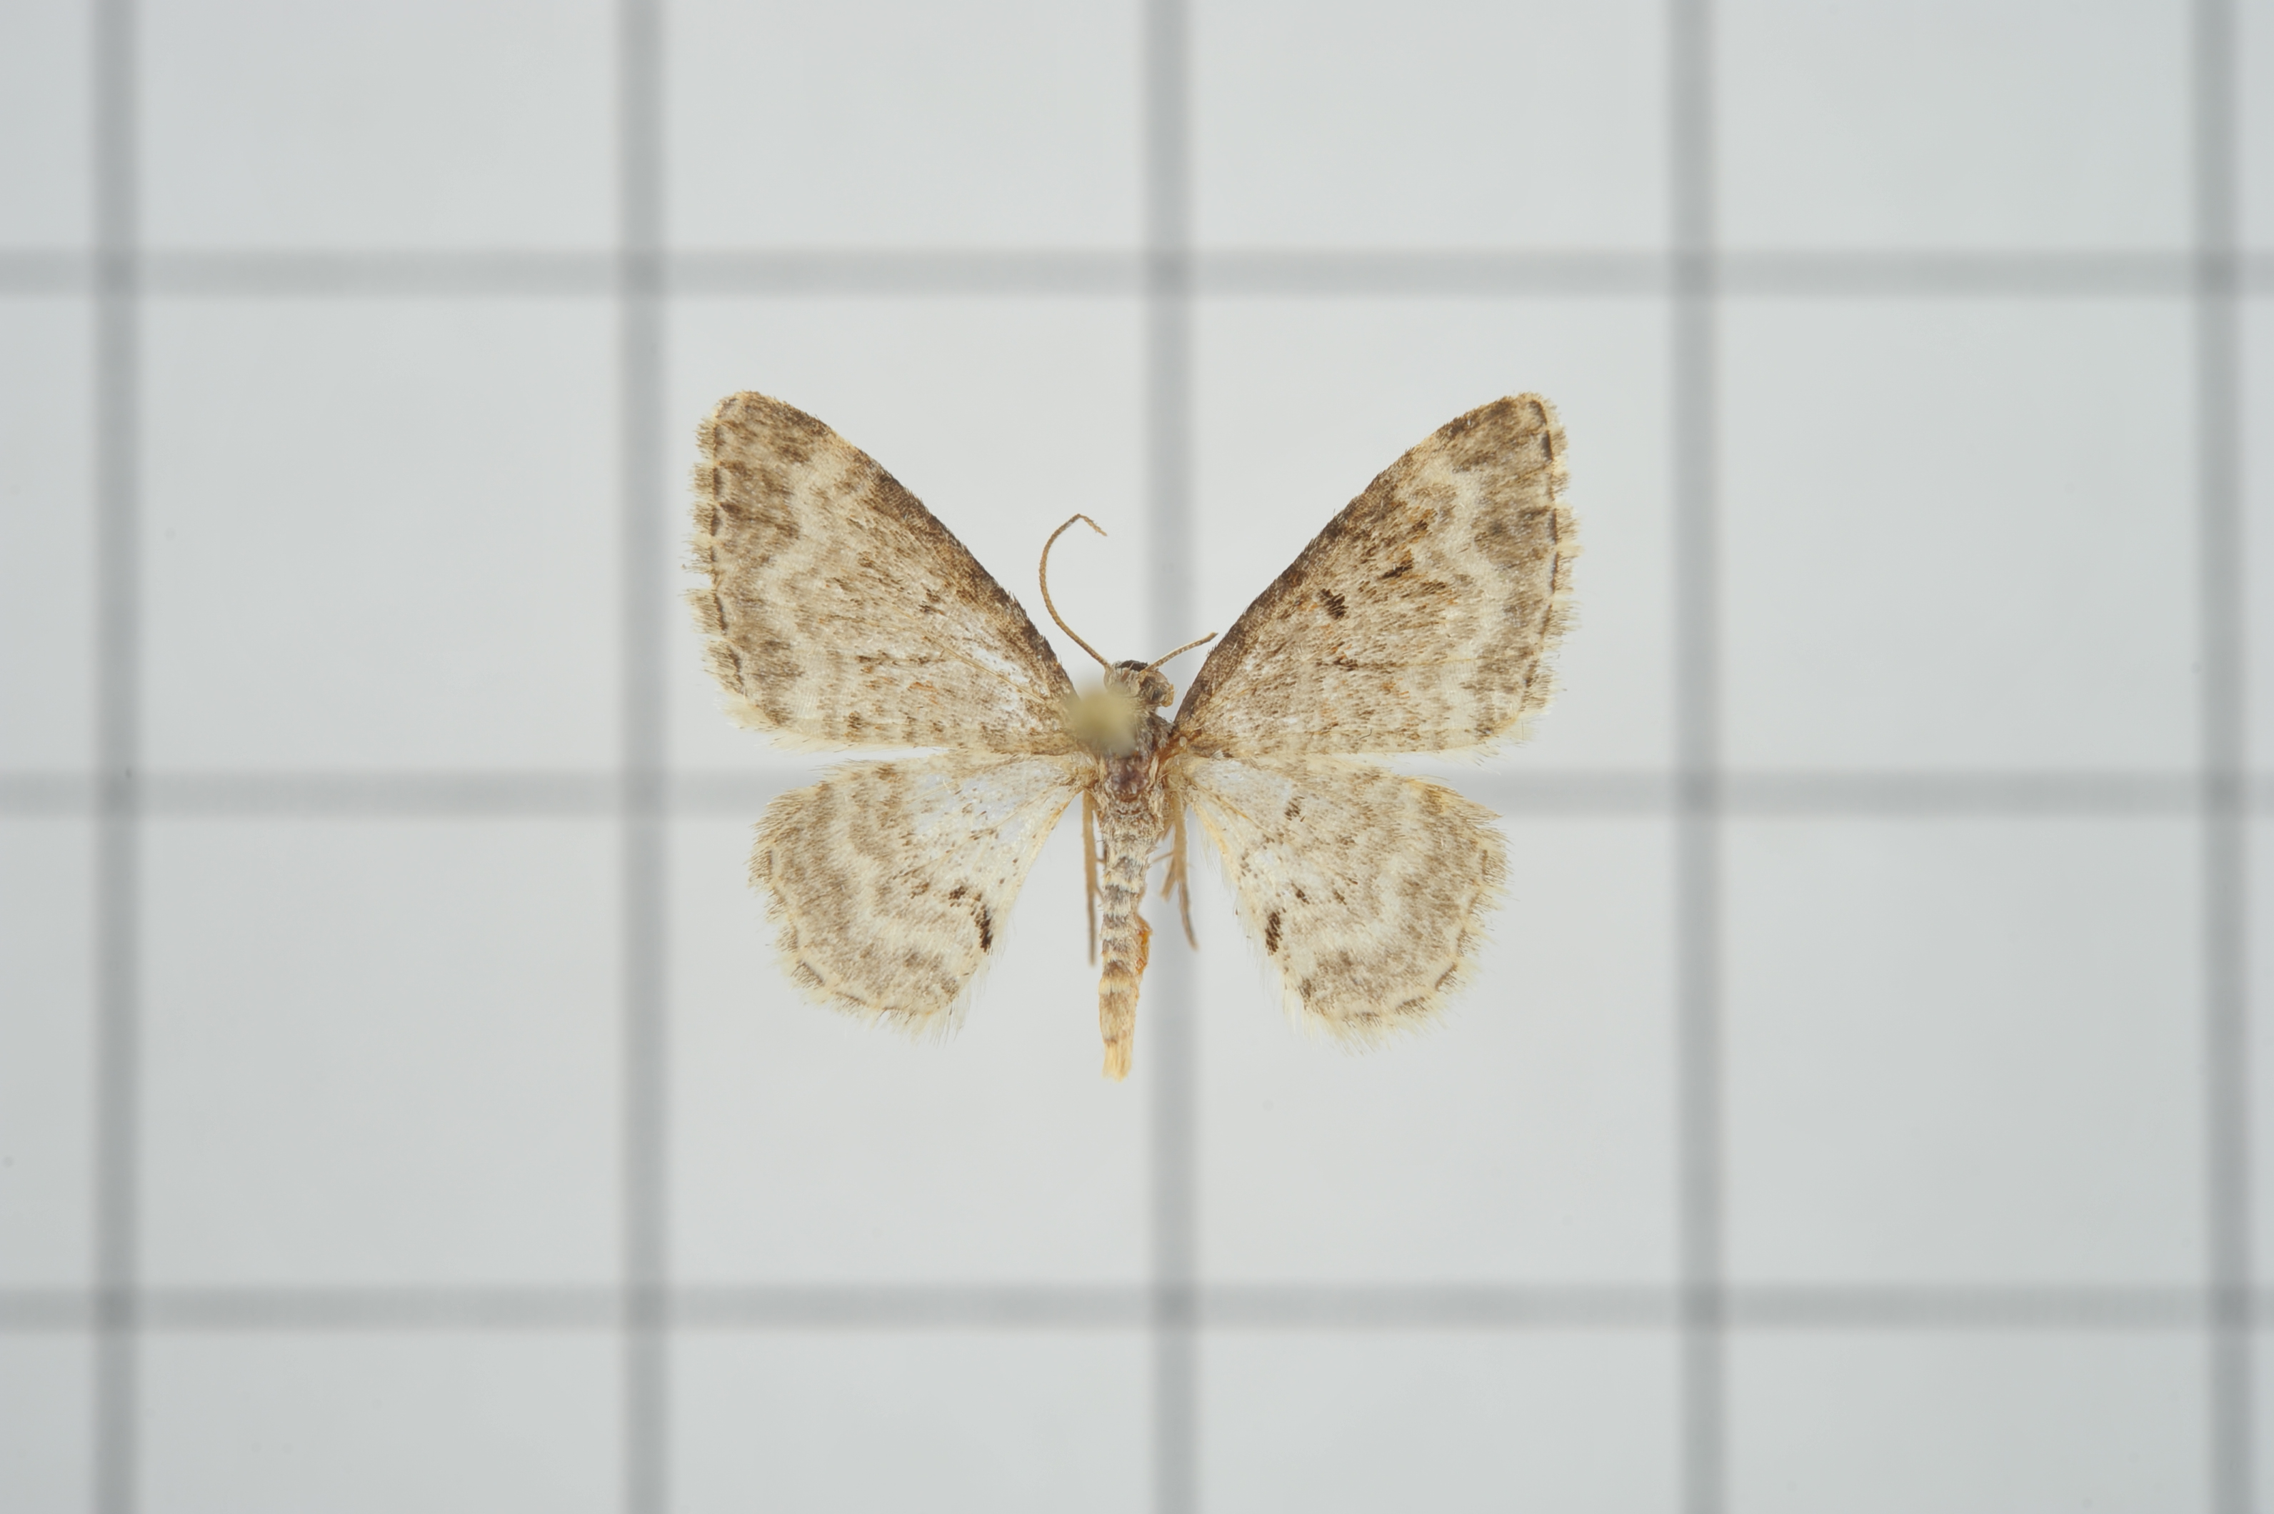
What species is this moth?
Hydrelia enisaria
